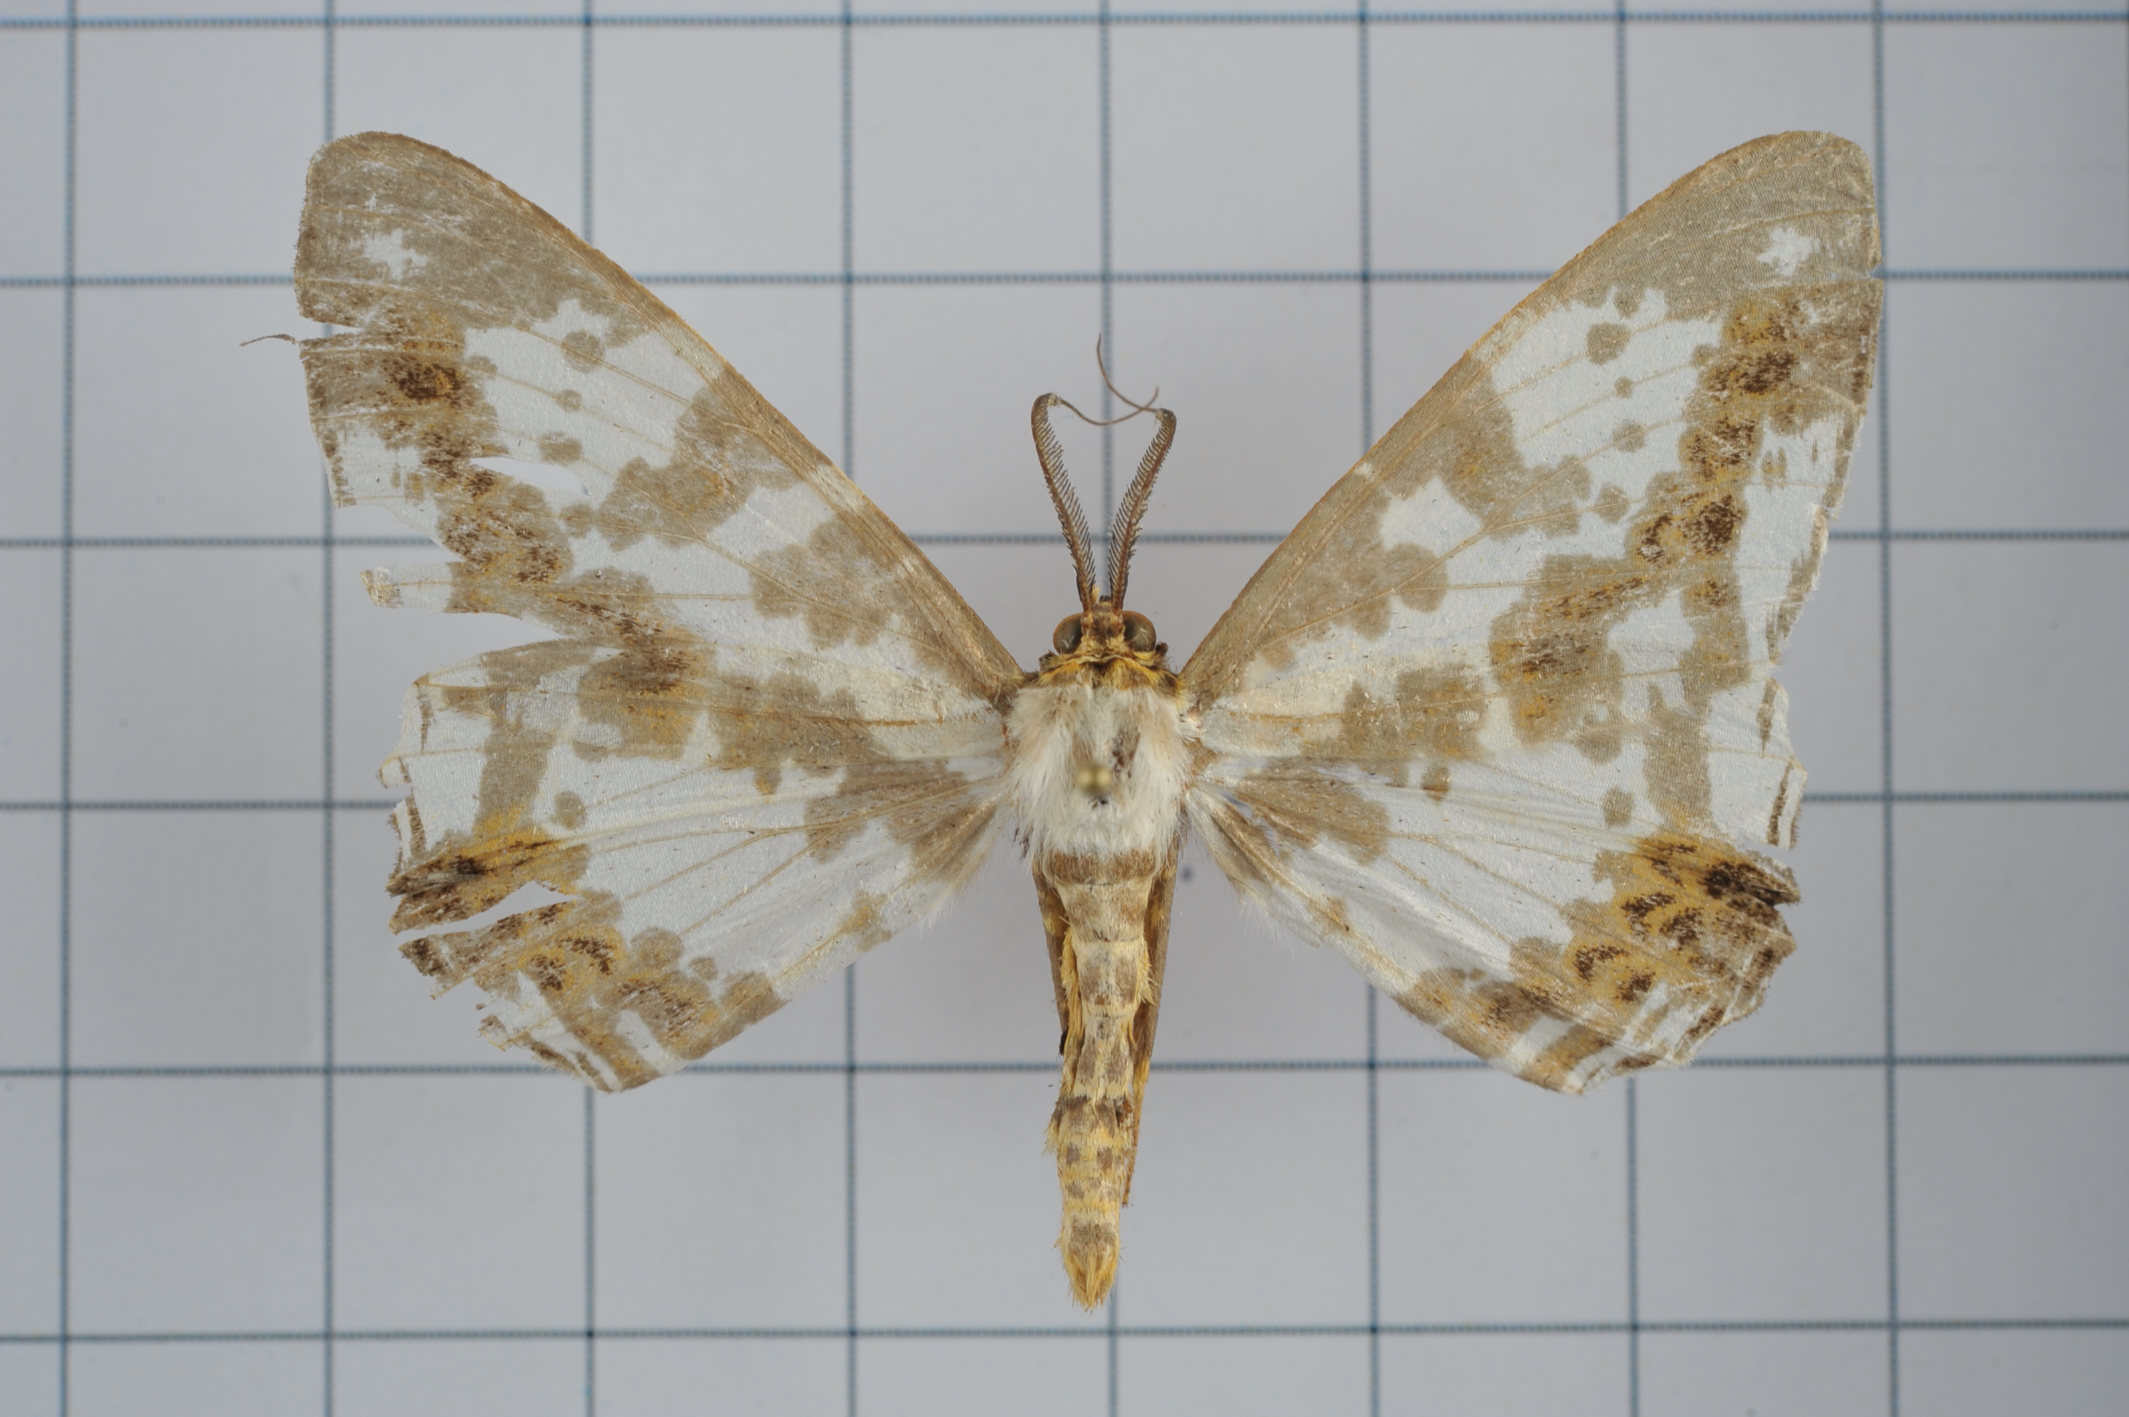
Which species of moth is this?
Chorodna moorei
